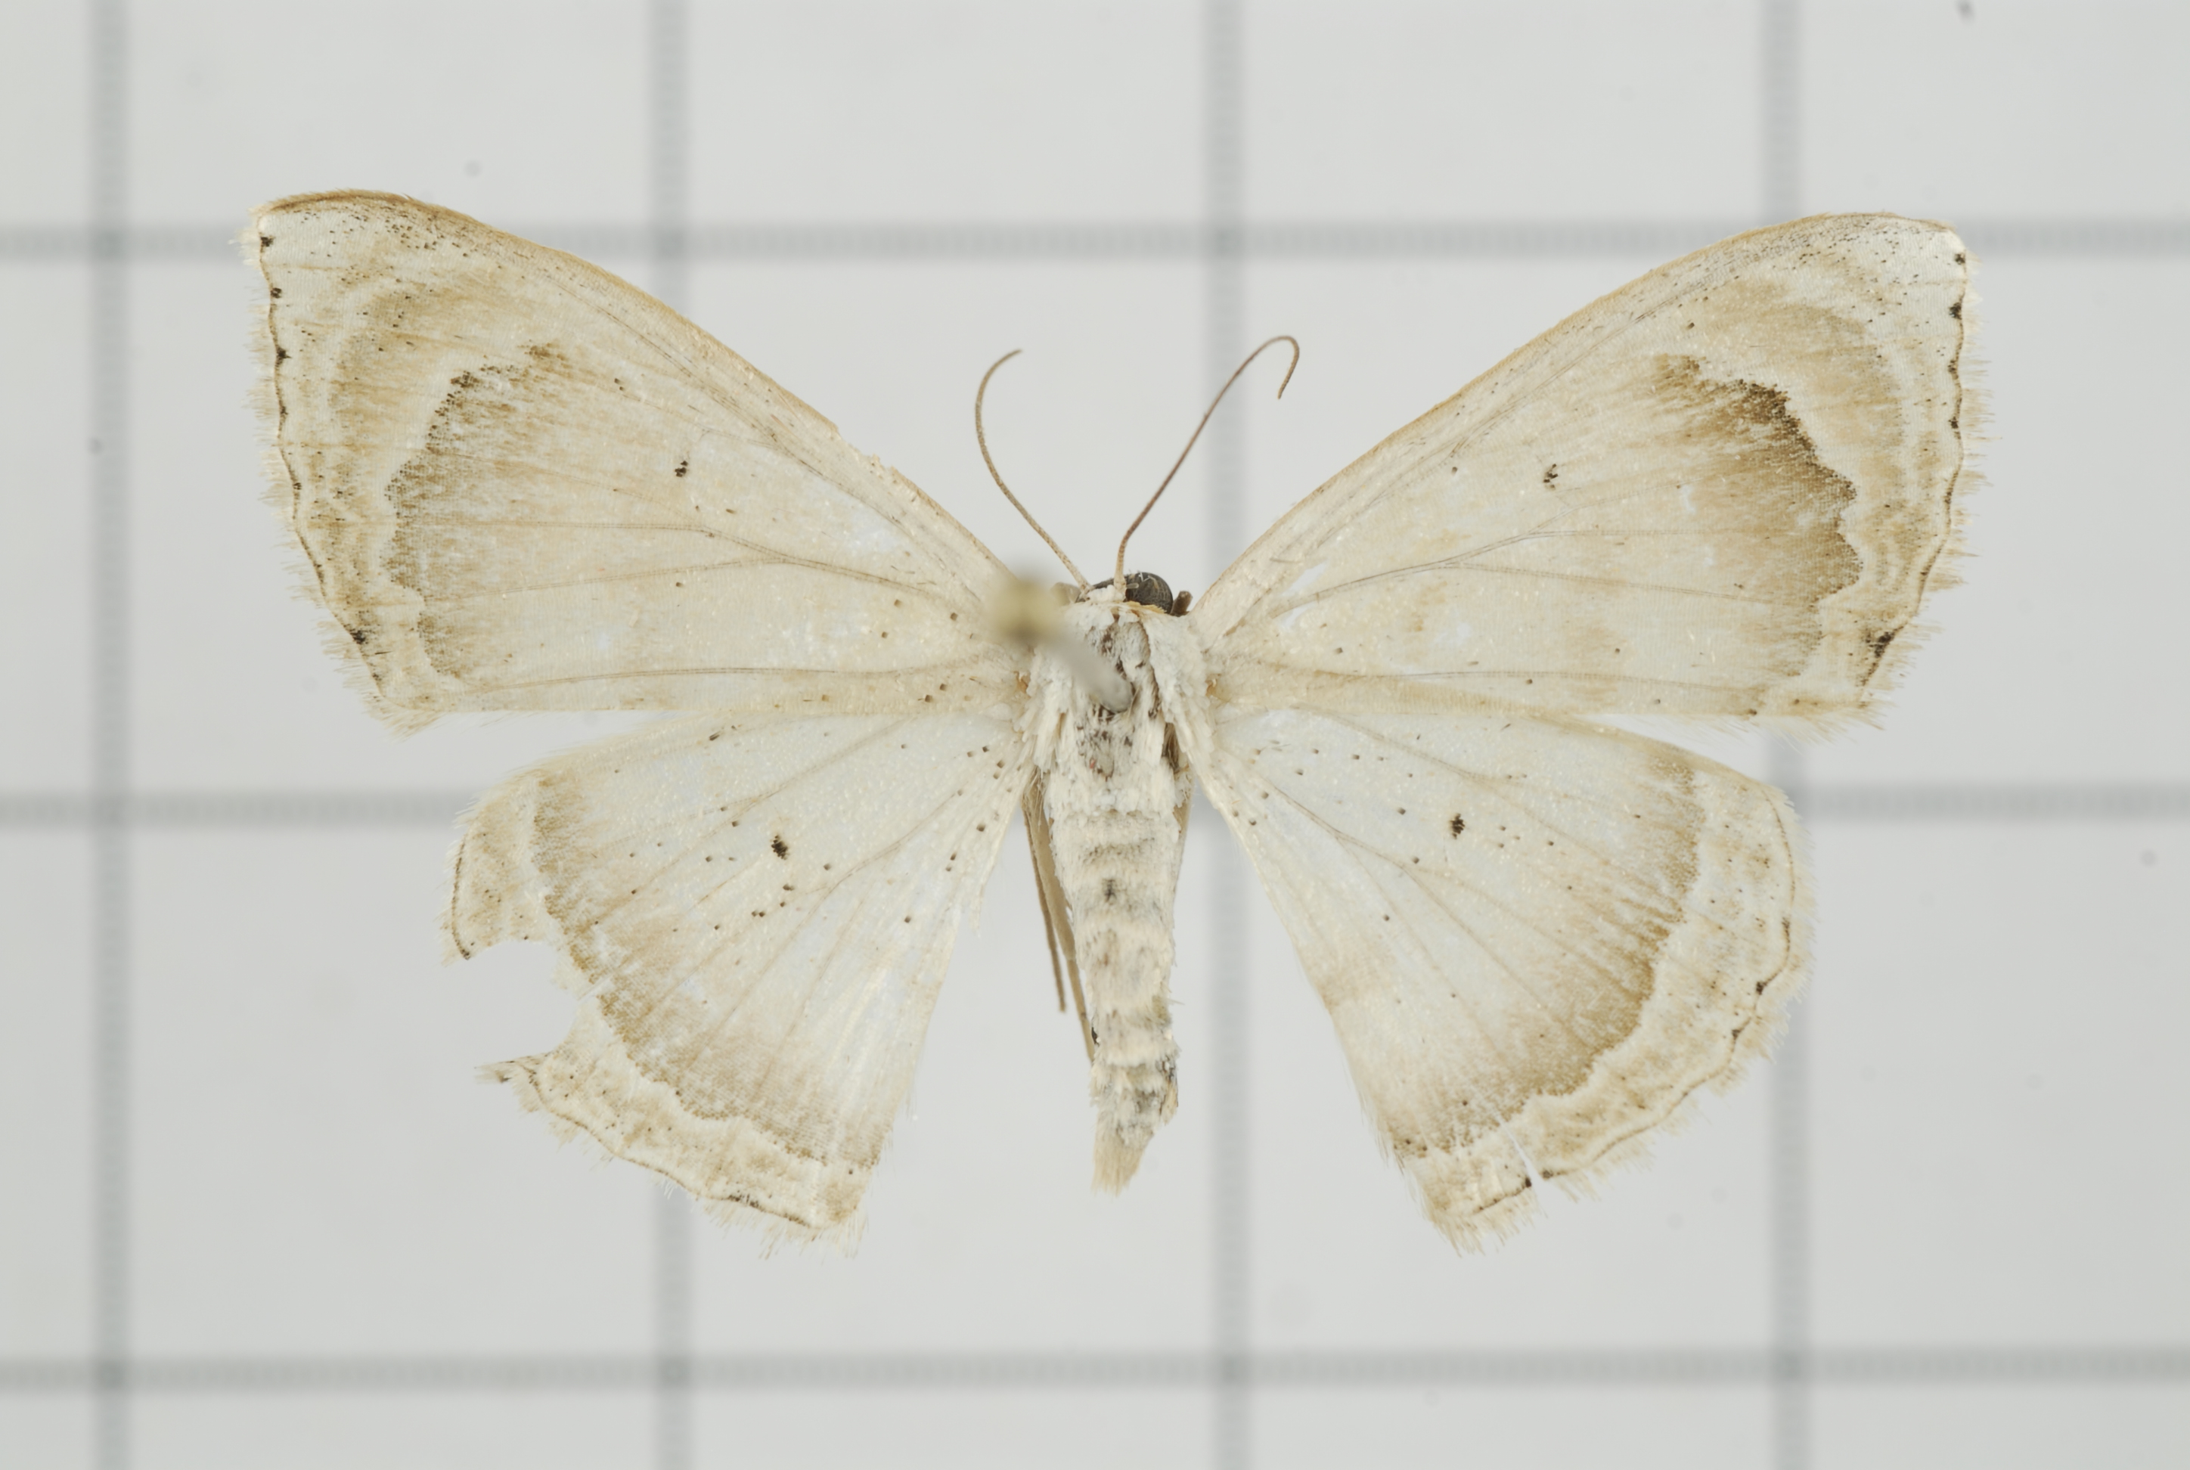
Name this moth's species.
Somatina rosacea anaemica
